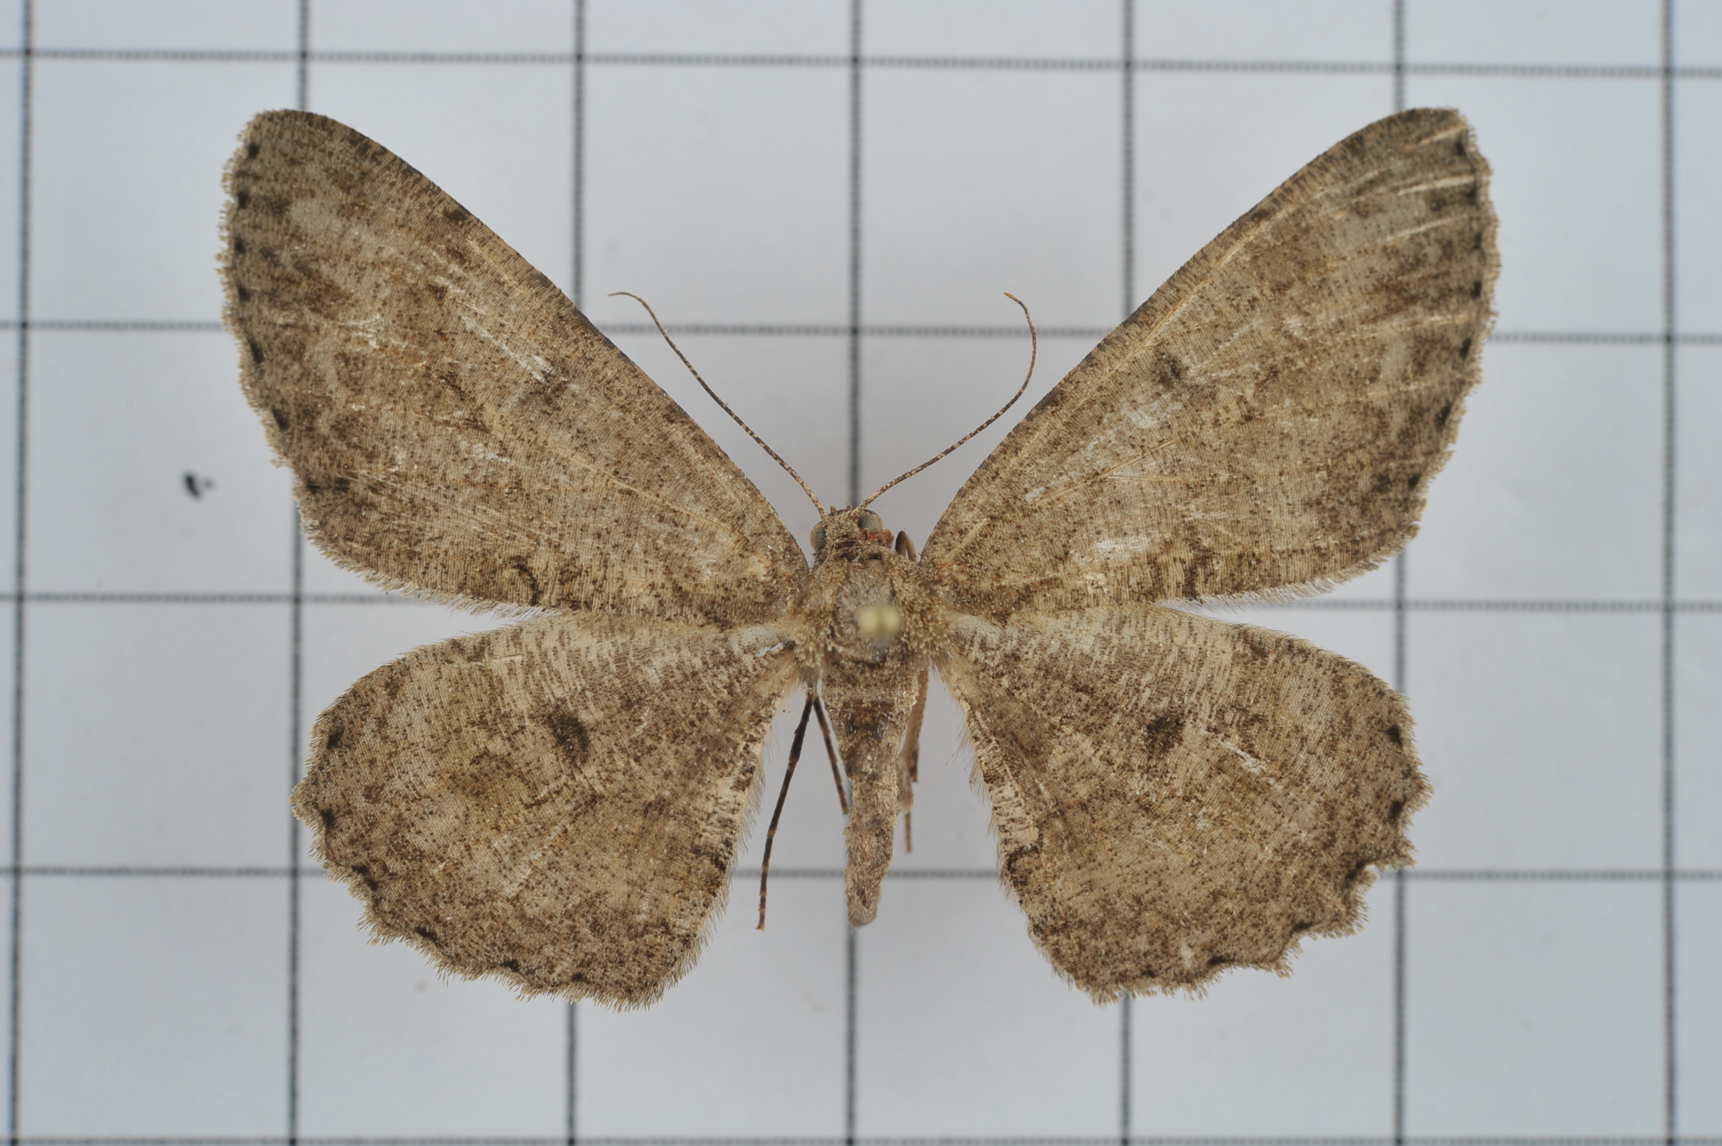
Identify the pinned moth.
Hypomecis punctinalis glos
